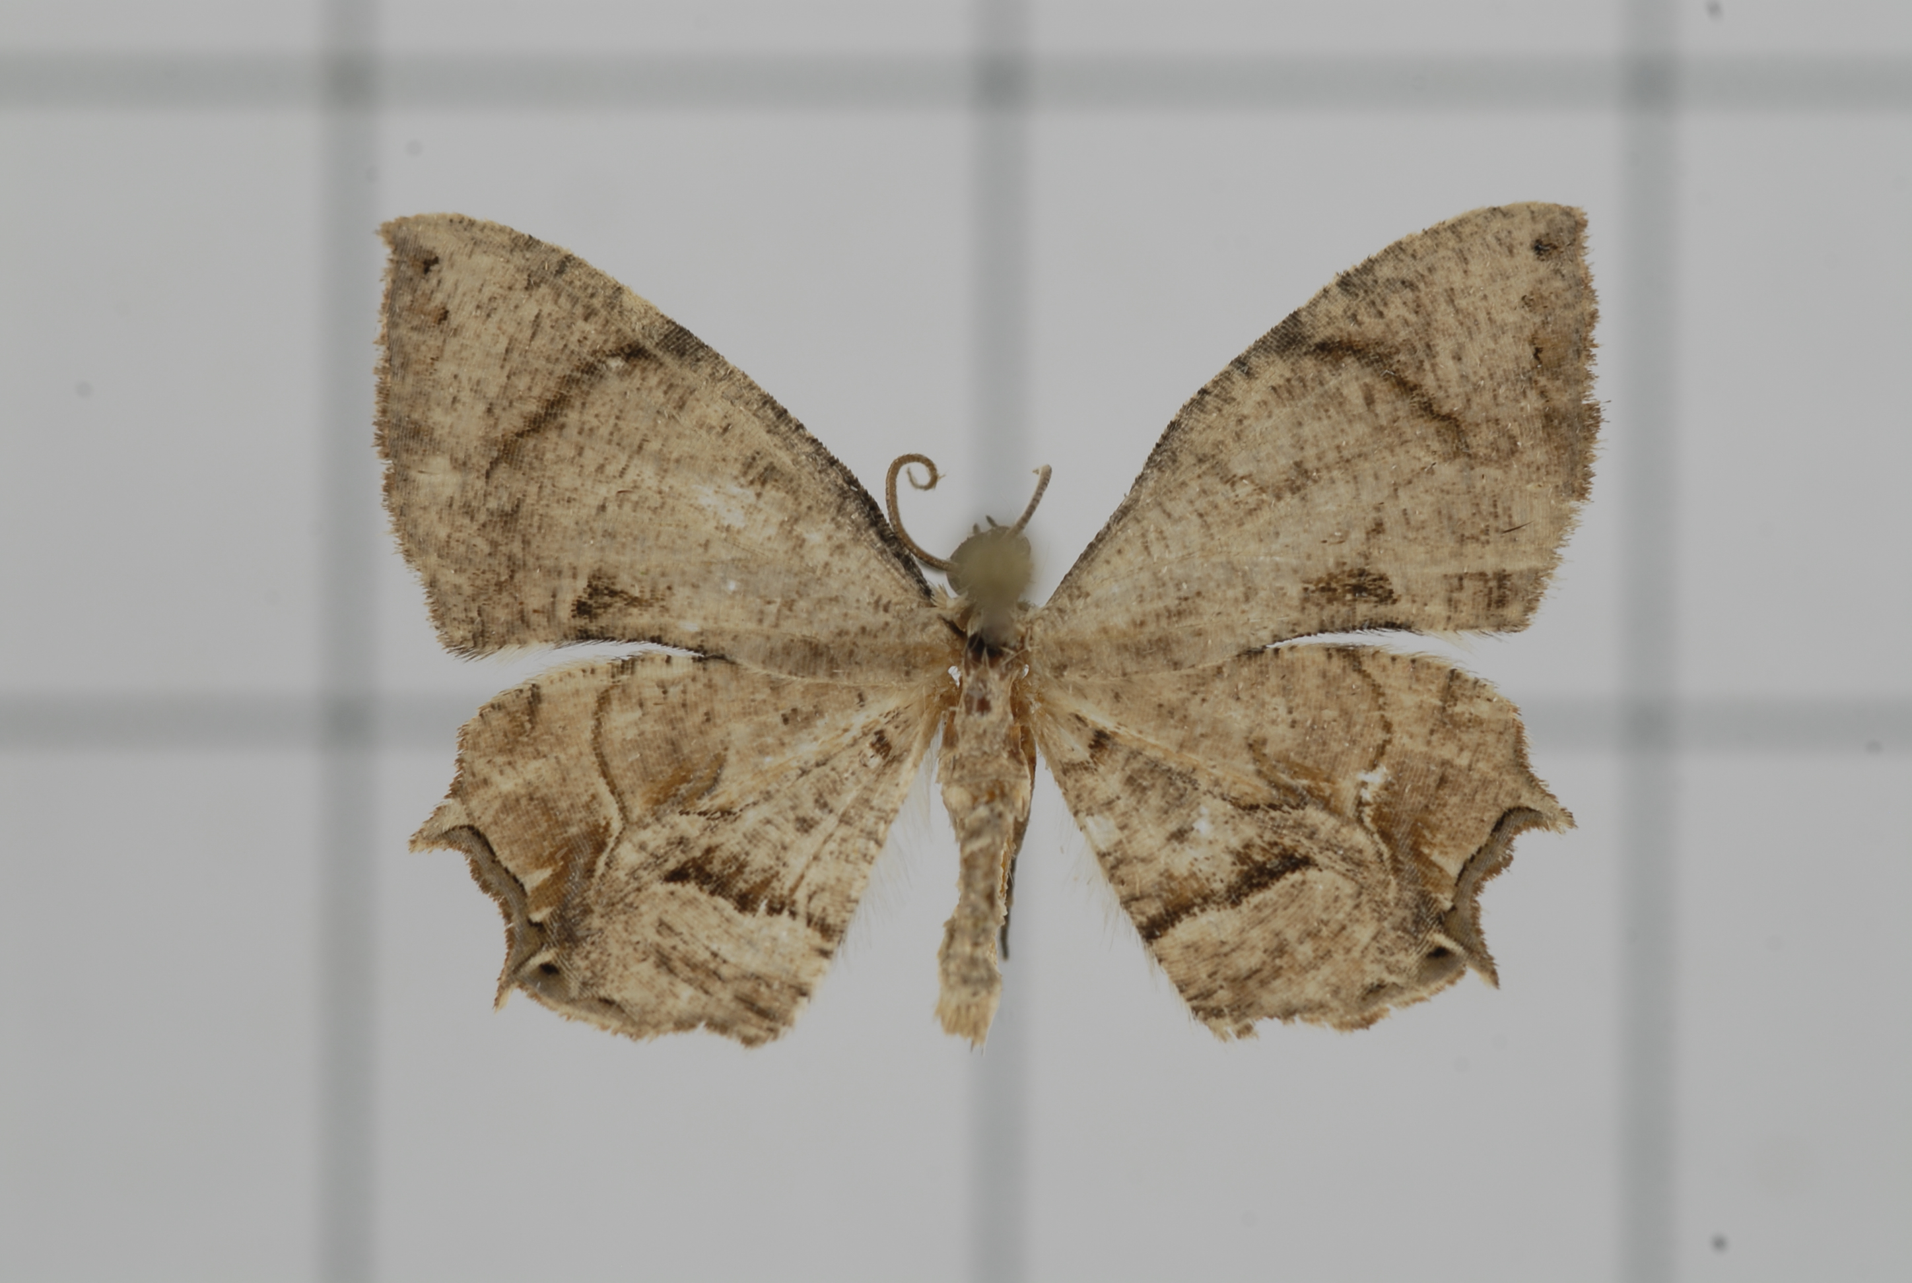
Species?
Dysaethria pseudomoza
